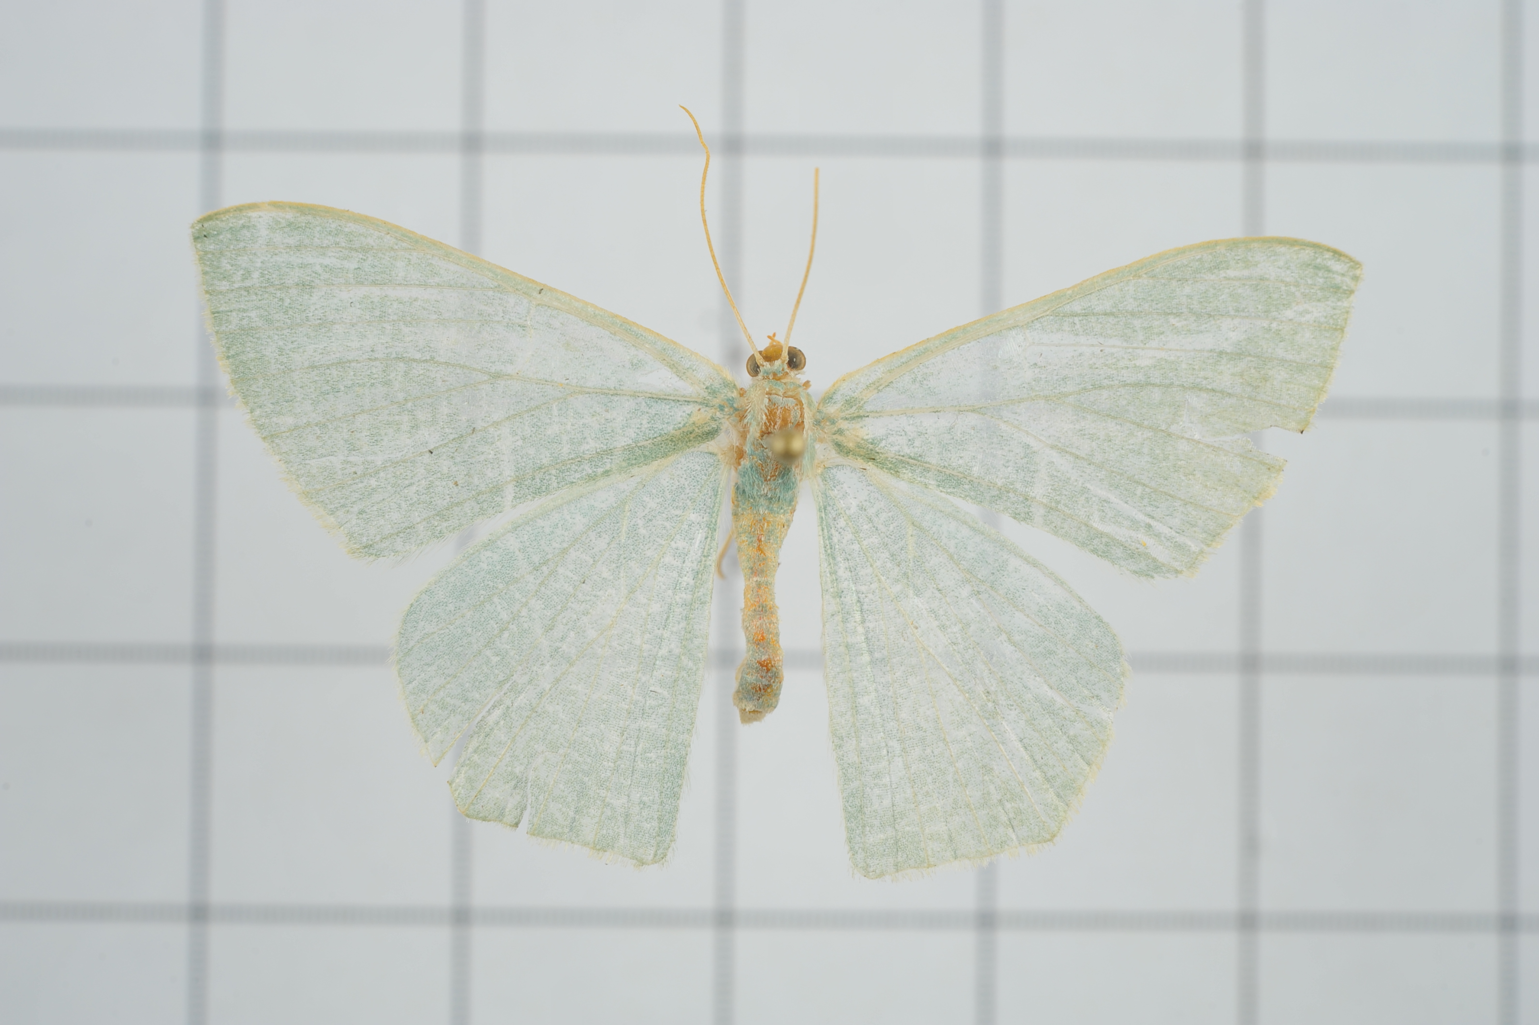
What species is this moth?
Pelagodes subquadraria
